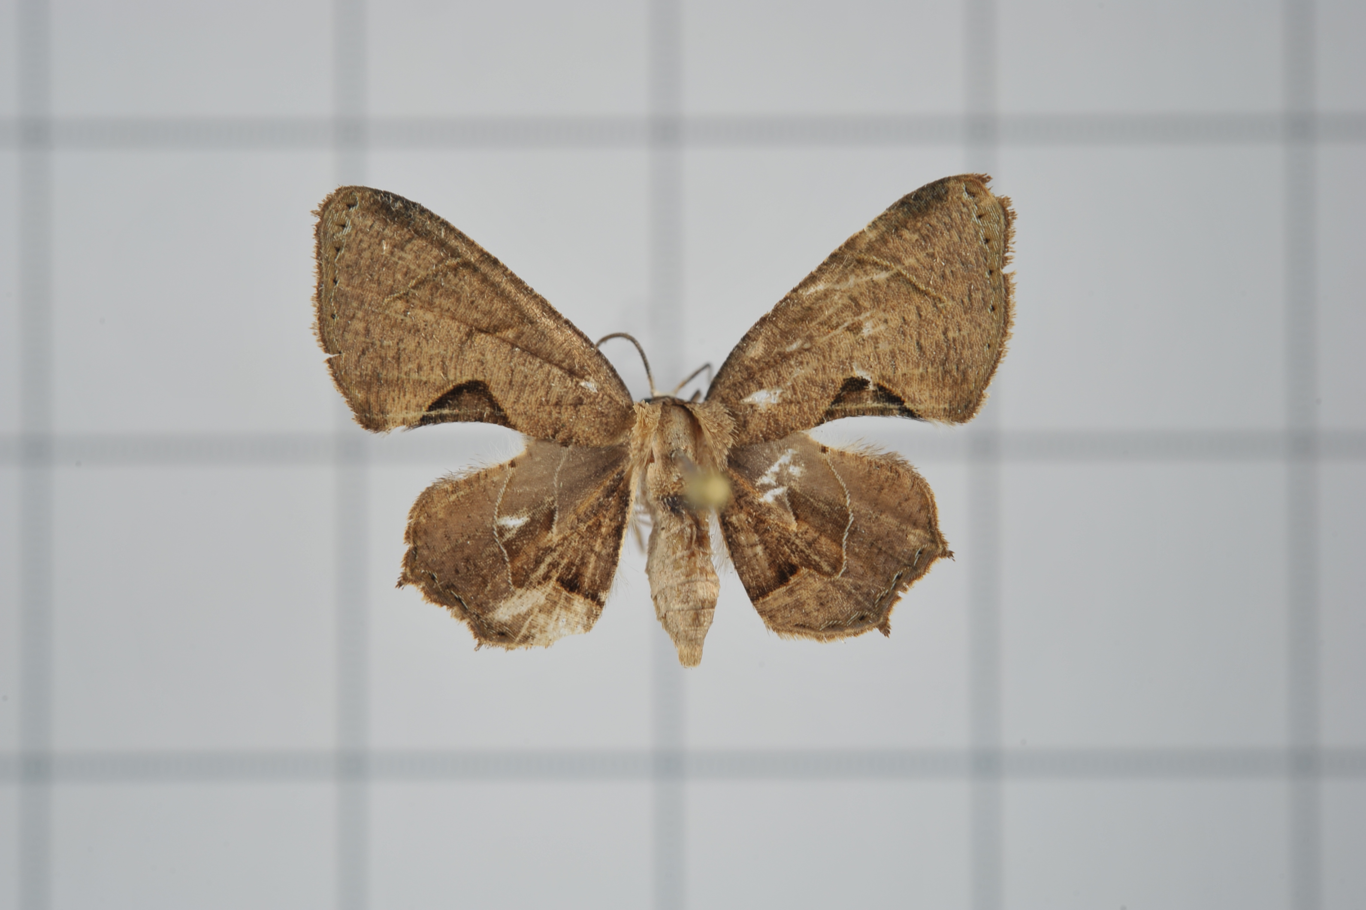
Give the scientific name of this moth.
Phazaca alikangensis
